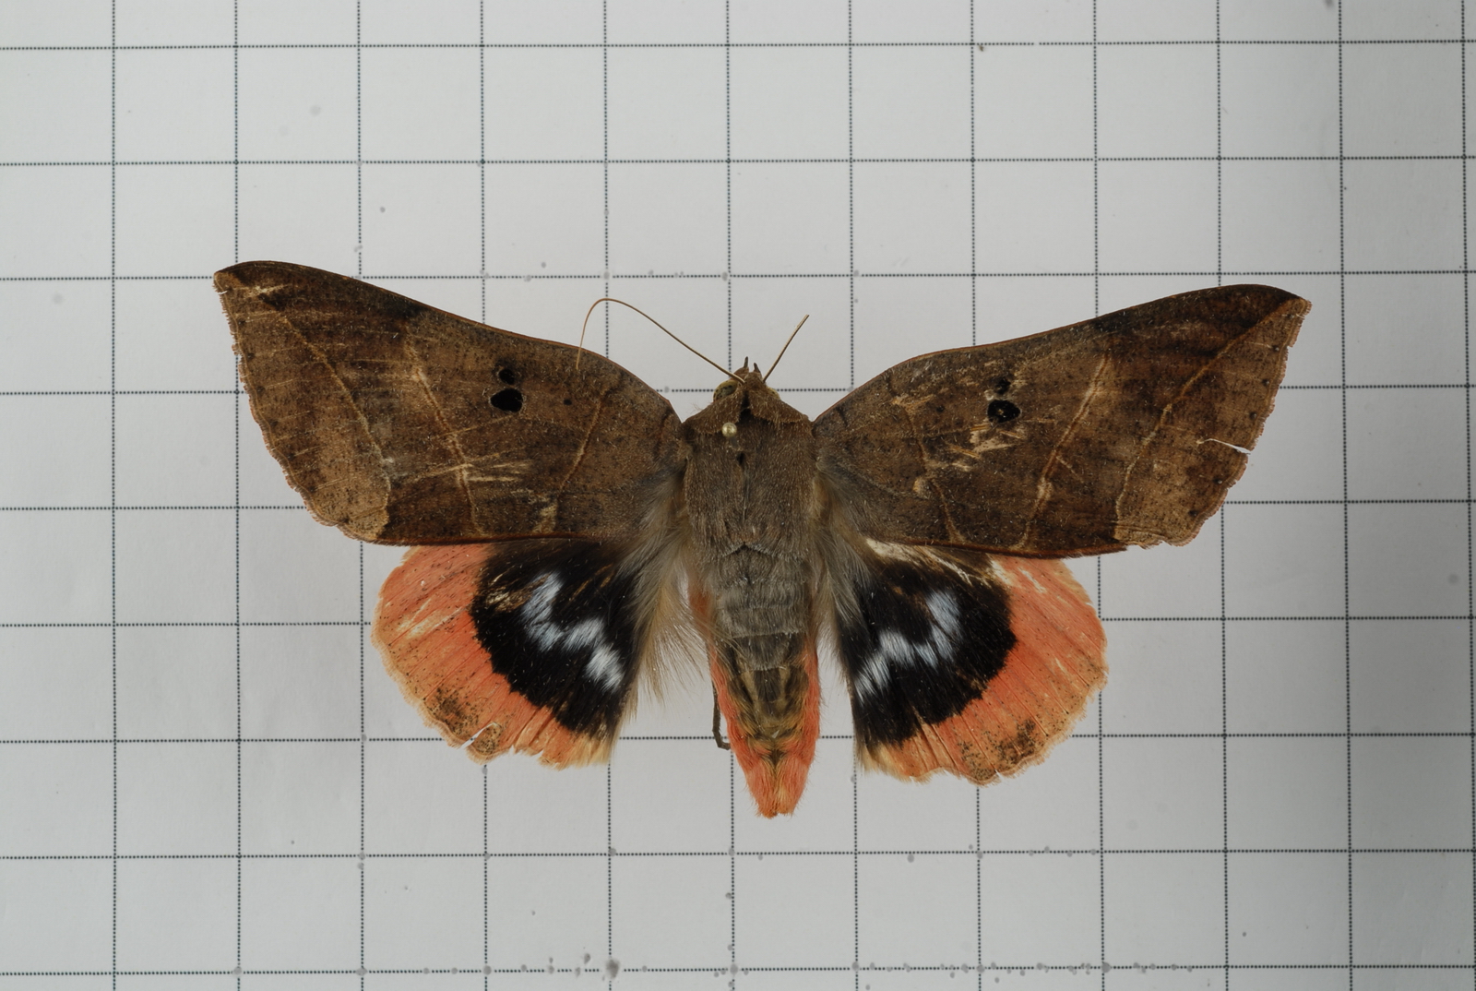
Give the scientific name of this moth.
Thyas juno
